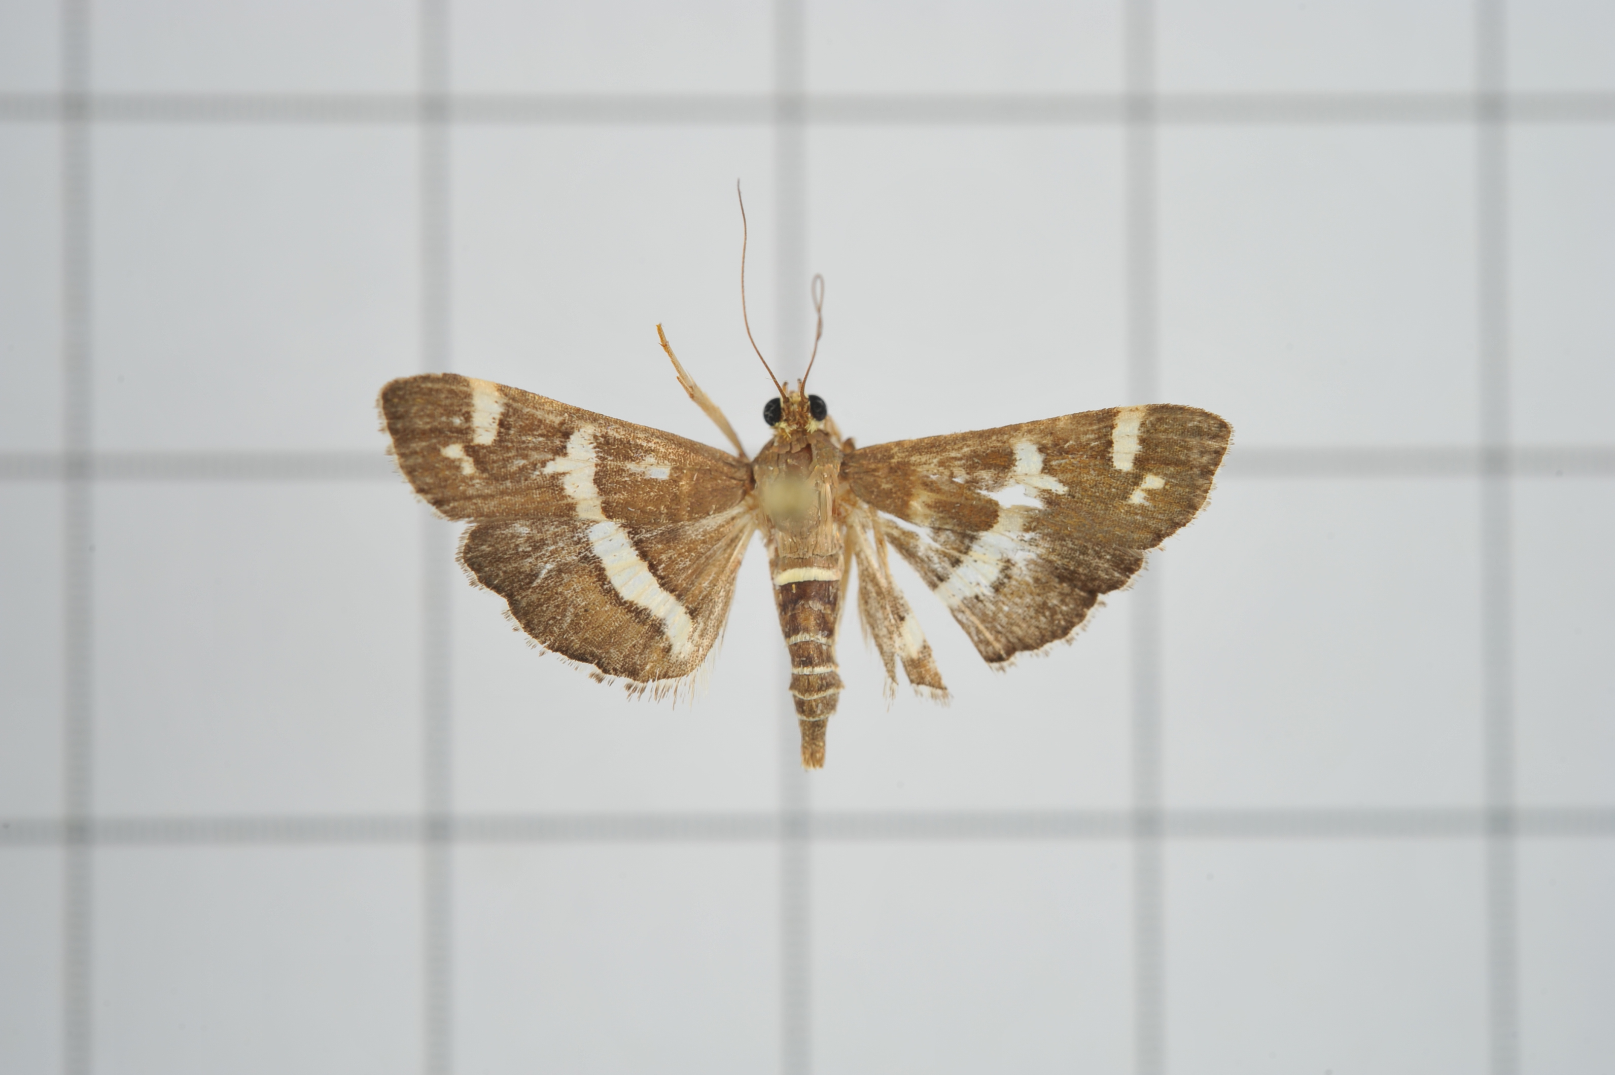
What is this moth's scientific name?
Spoladea recurvalis
